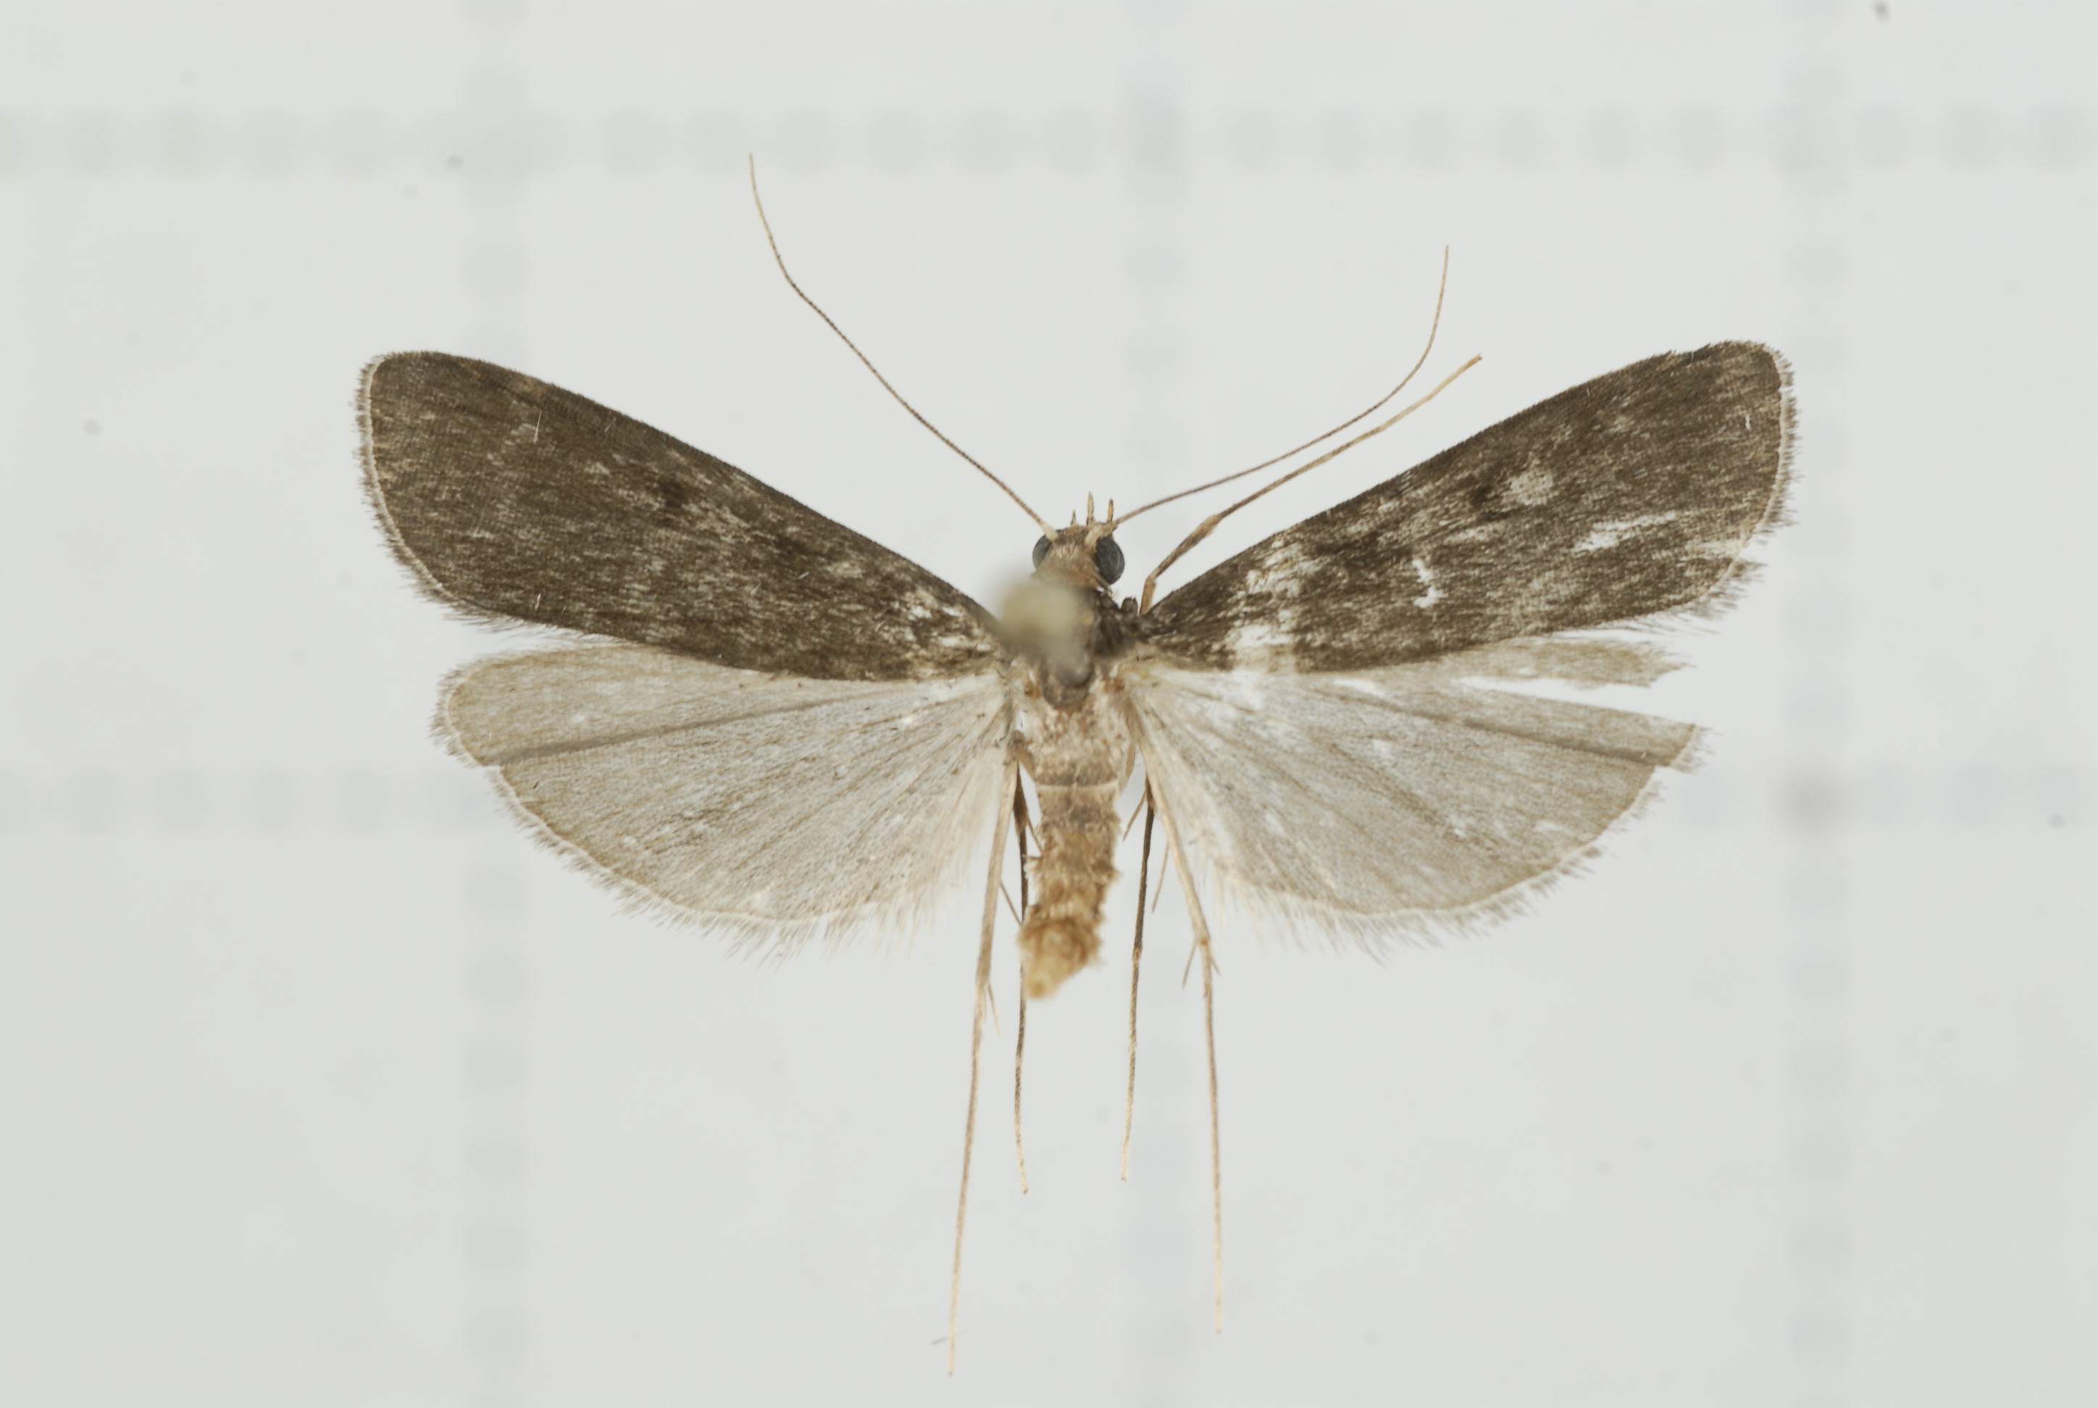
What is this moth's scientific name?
Paracymoriza nigra
